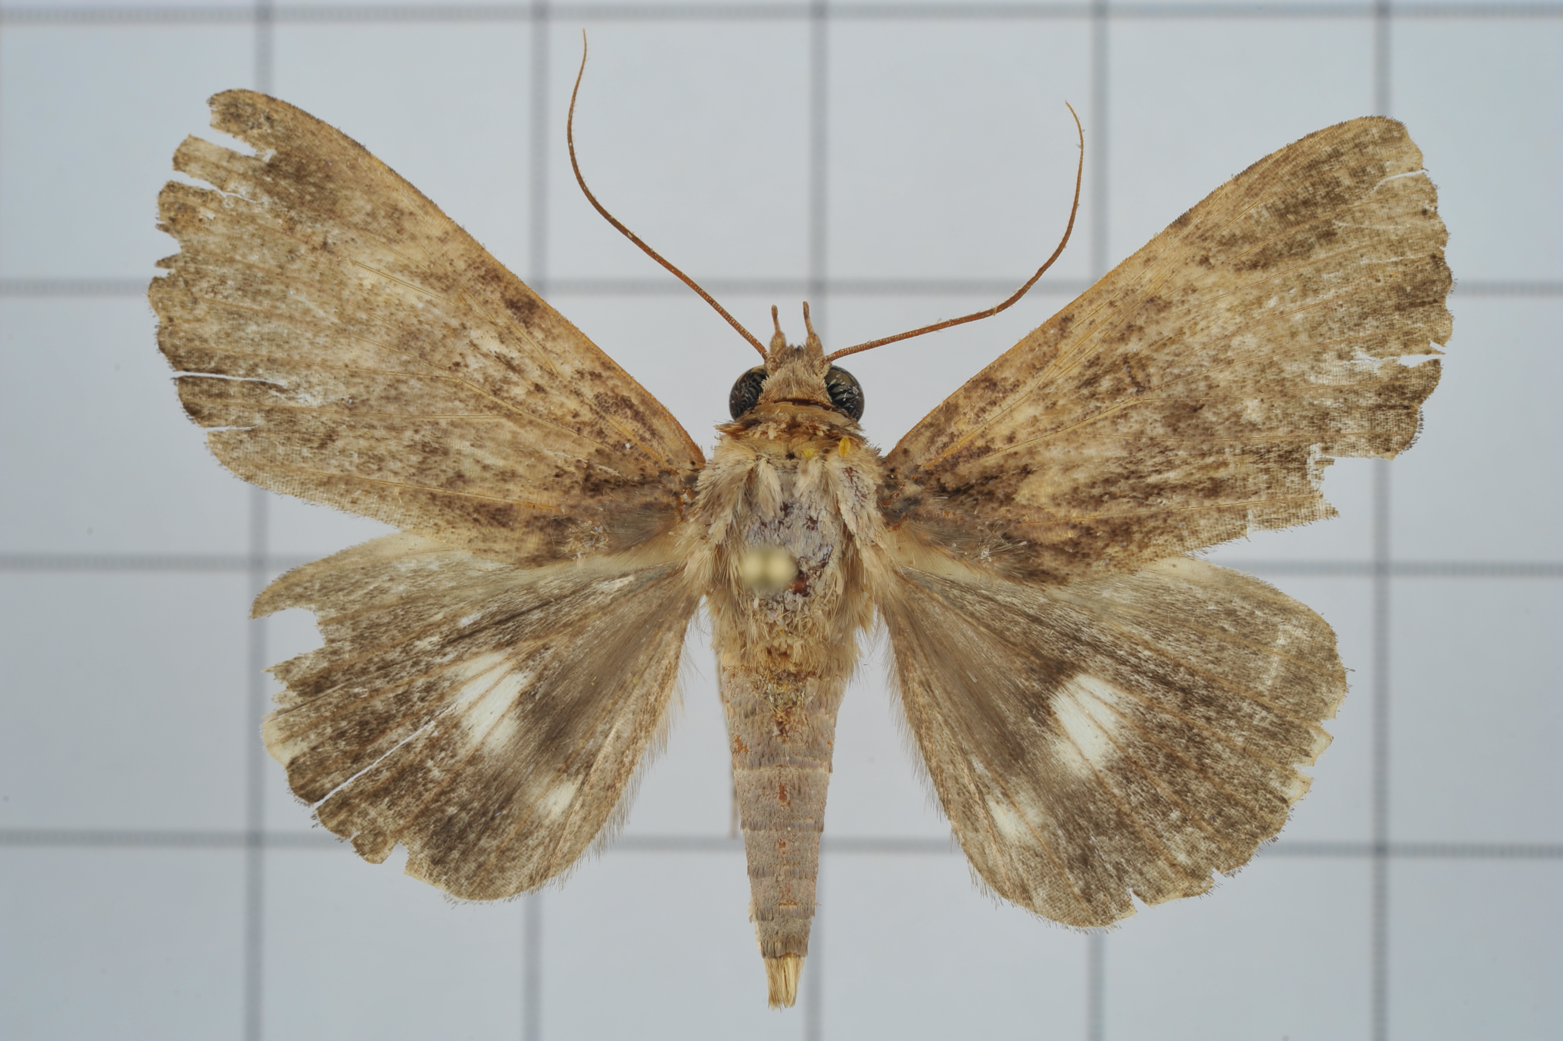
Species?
Ercheia cyllaria
